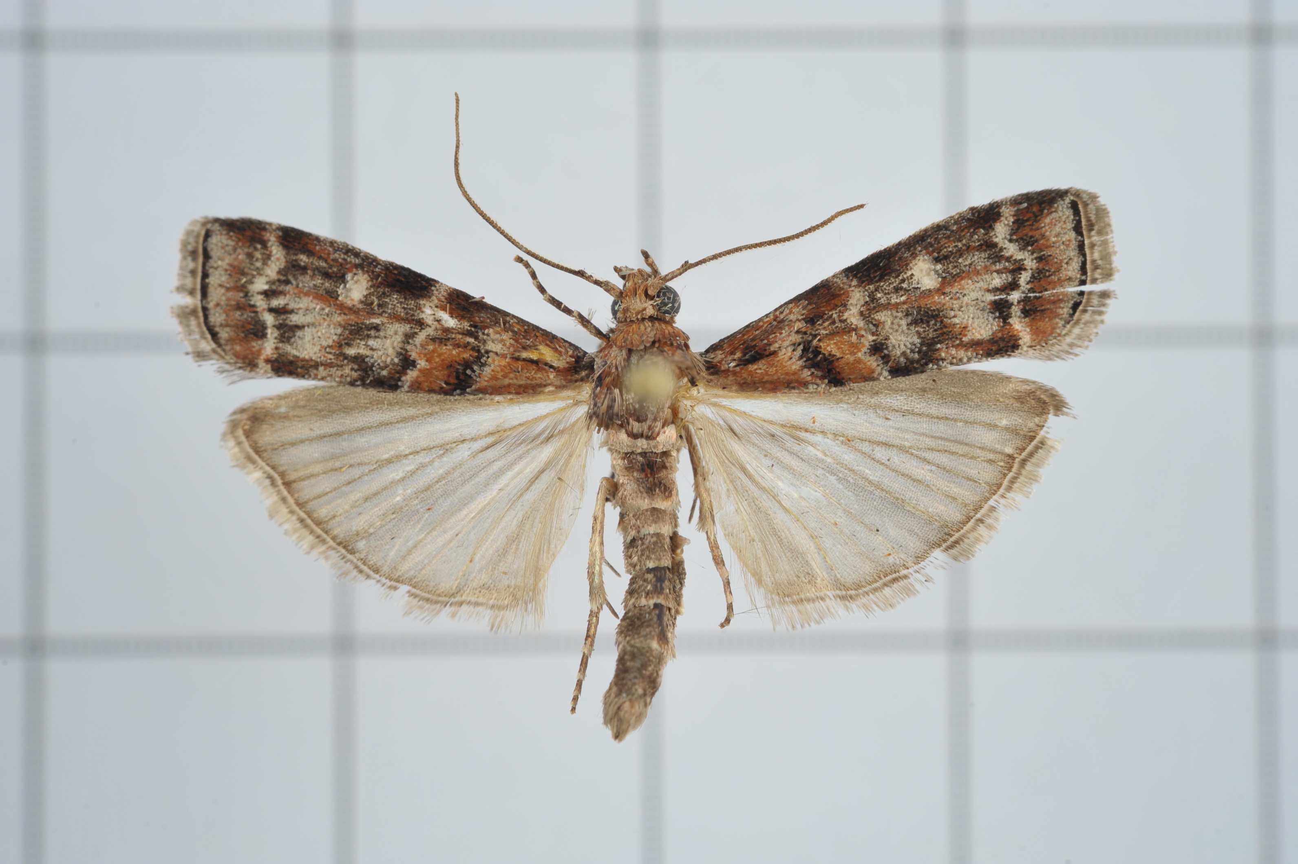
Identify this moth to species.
Dioryctria rubella
